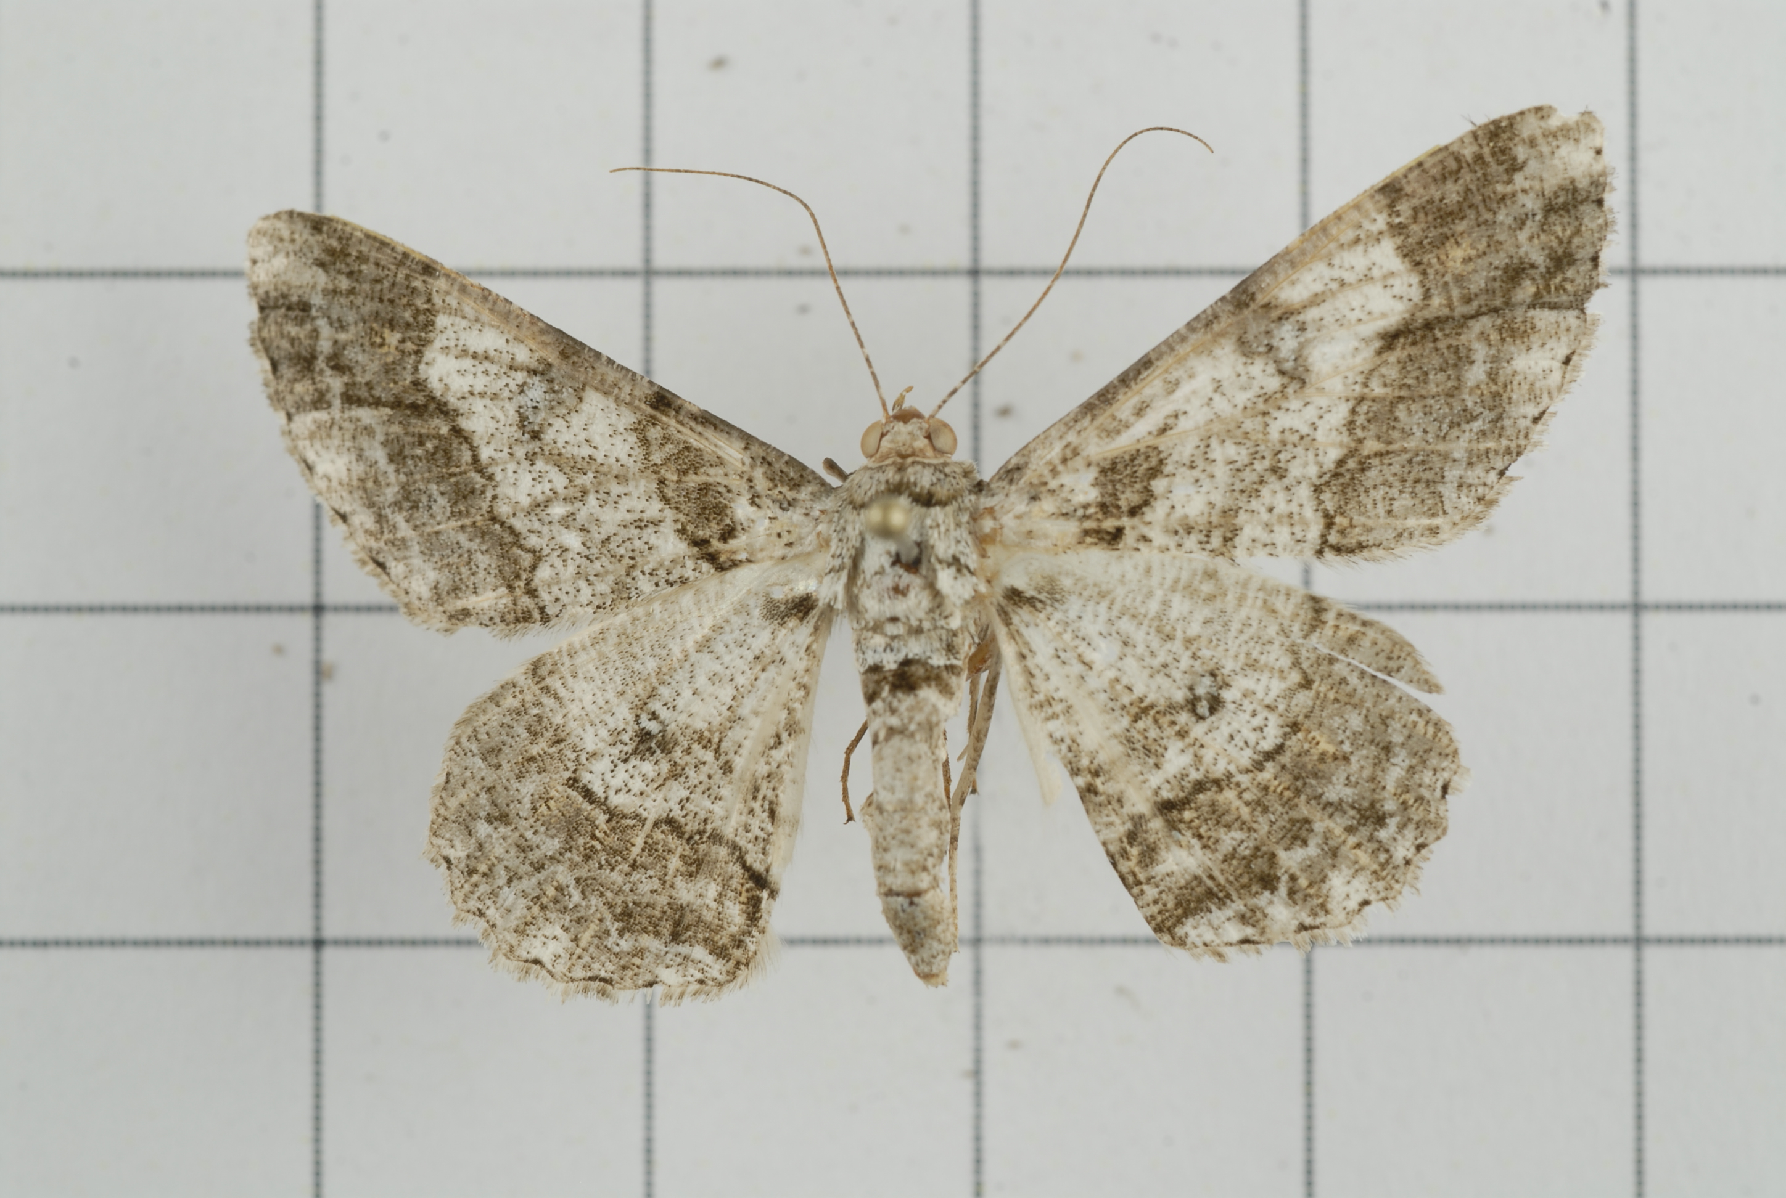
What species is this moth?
Cleora fraterna
